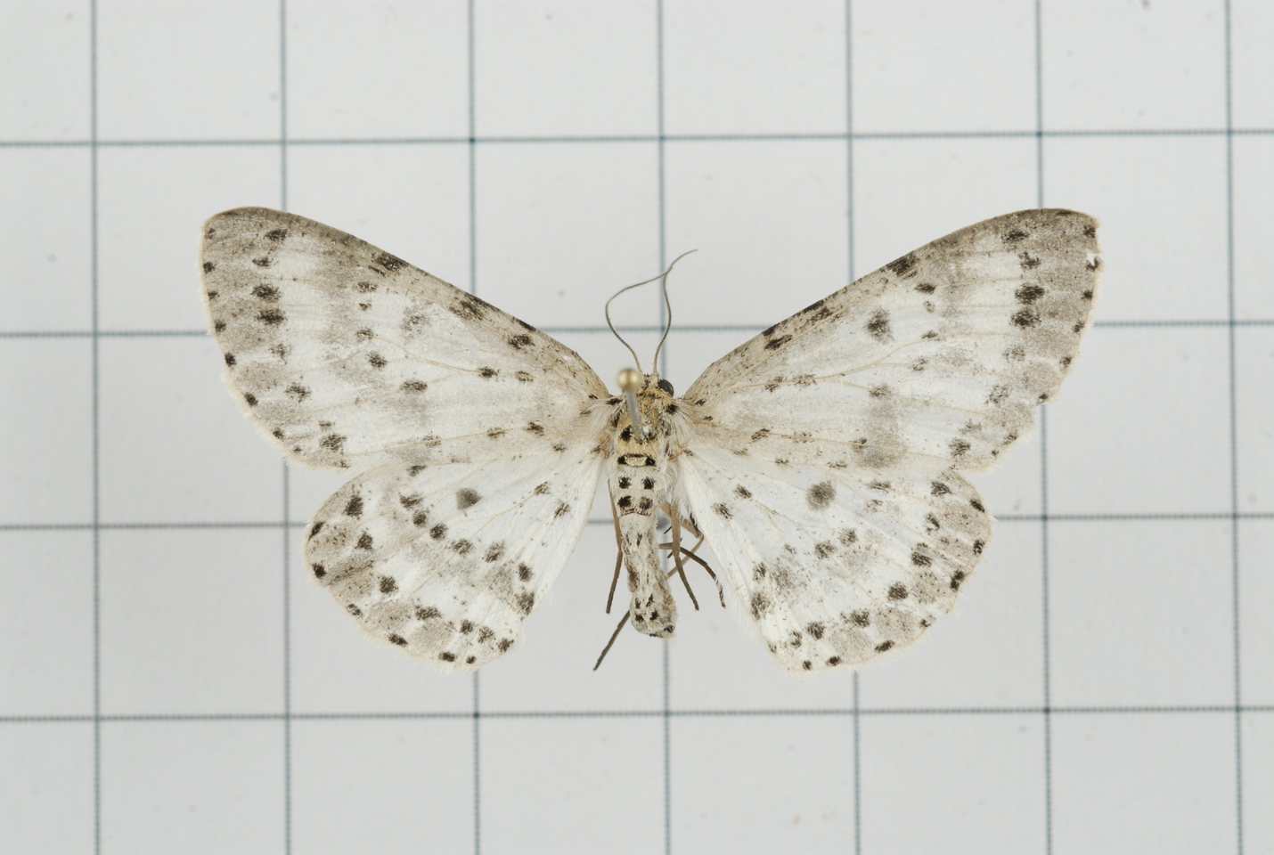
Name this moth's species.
Percnia suffusa
